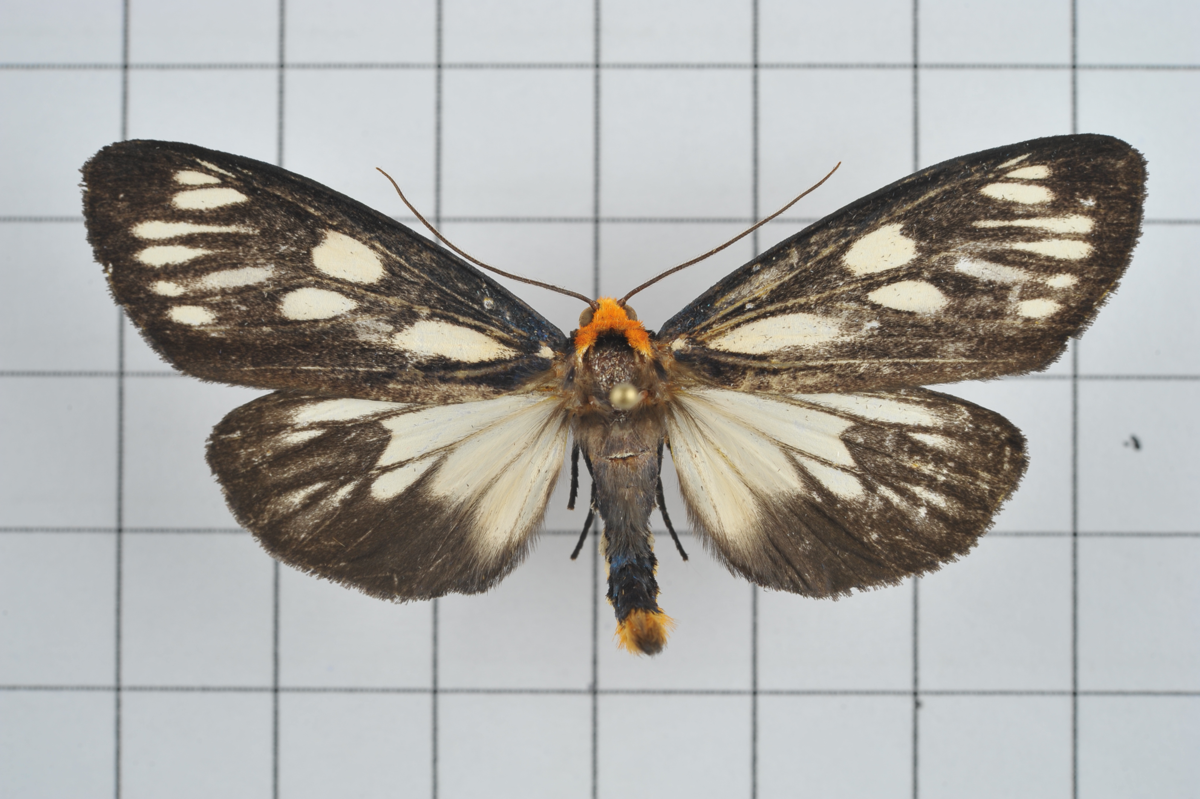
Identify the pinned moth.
Macrobrochis gigas
